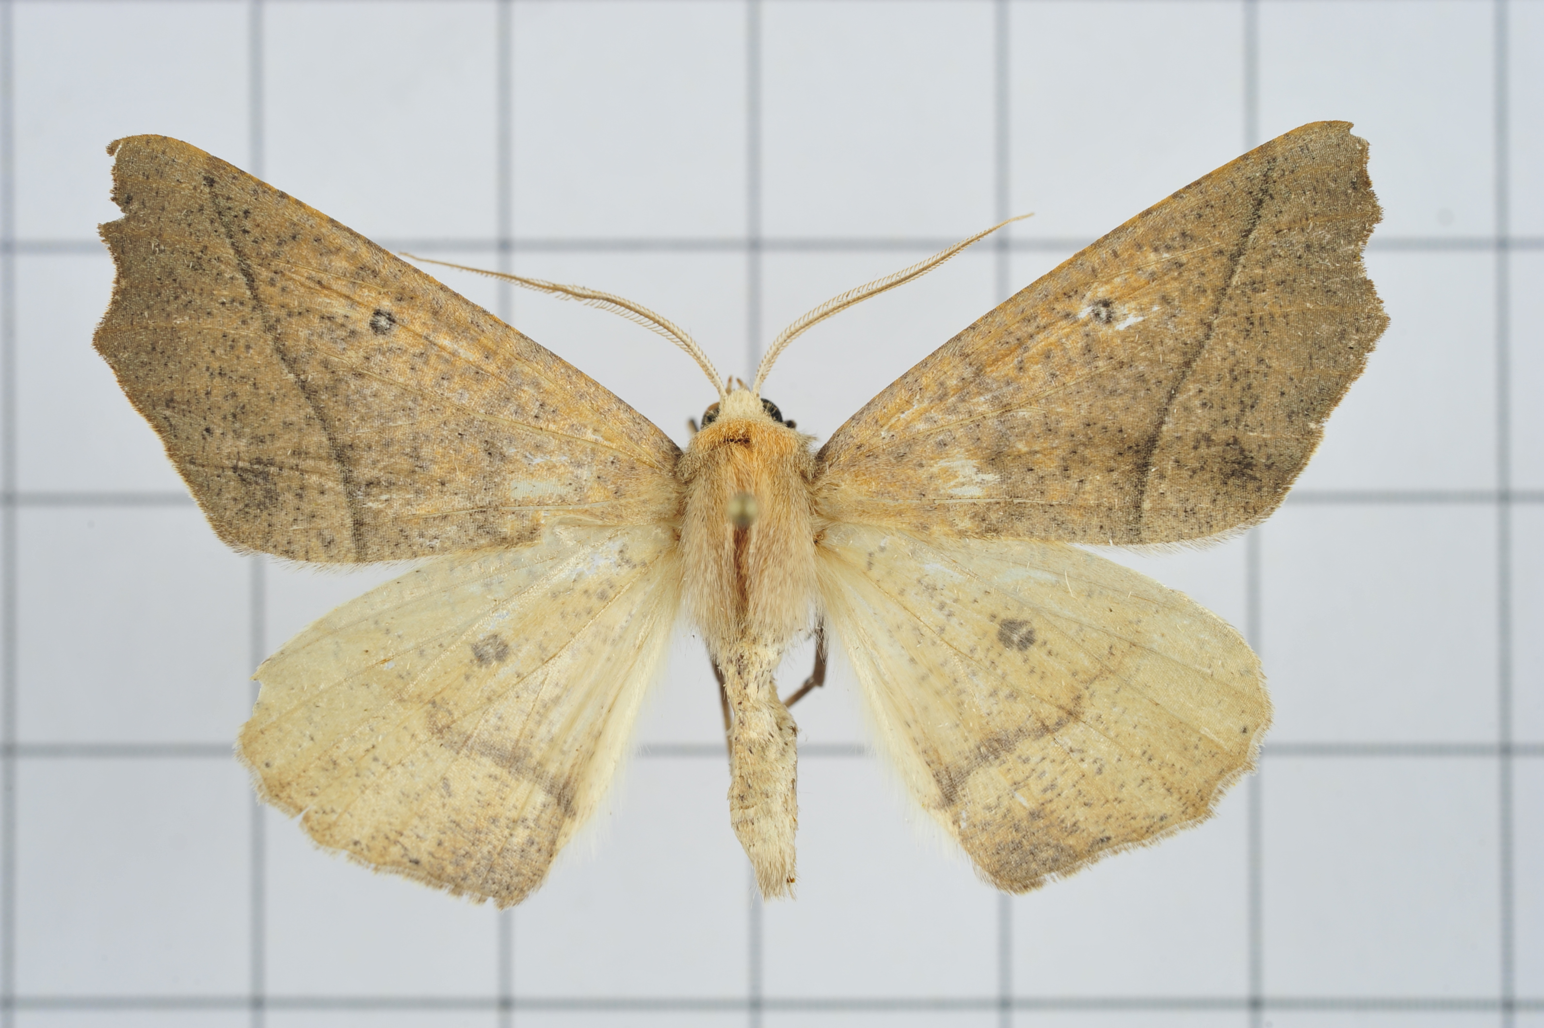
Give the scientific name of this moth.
Odontopera bilinearia subarida
